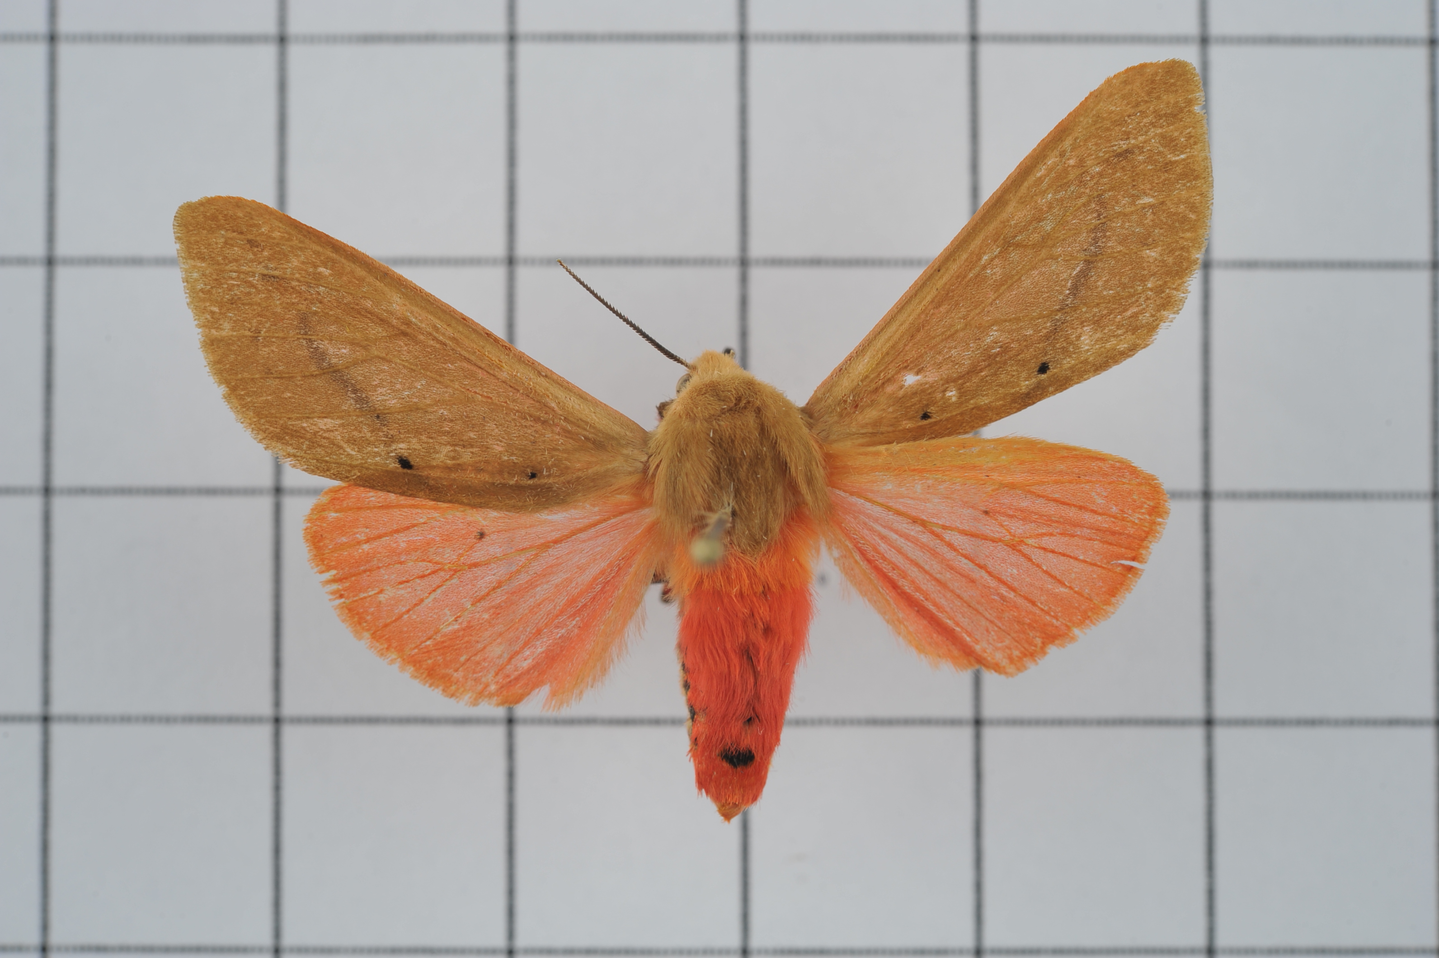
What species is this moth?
Spilarctia wilemani
